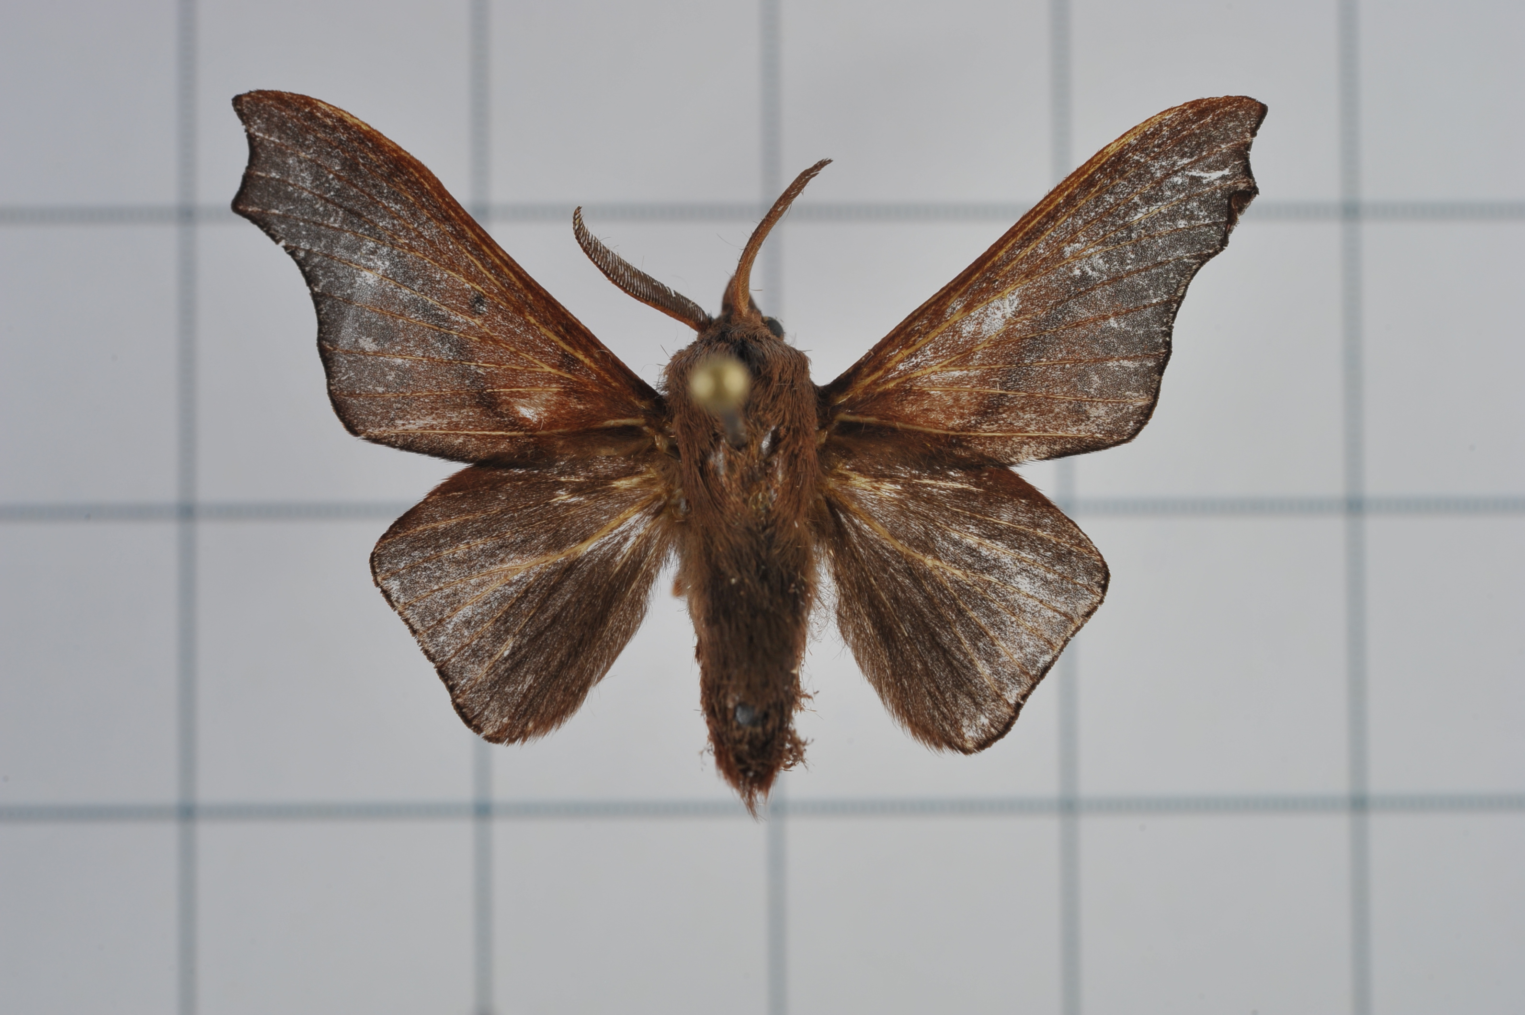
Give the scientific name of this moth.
Bharetta owadai
